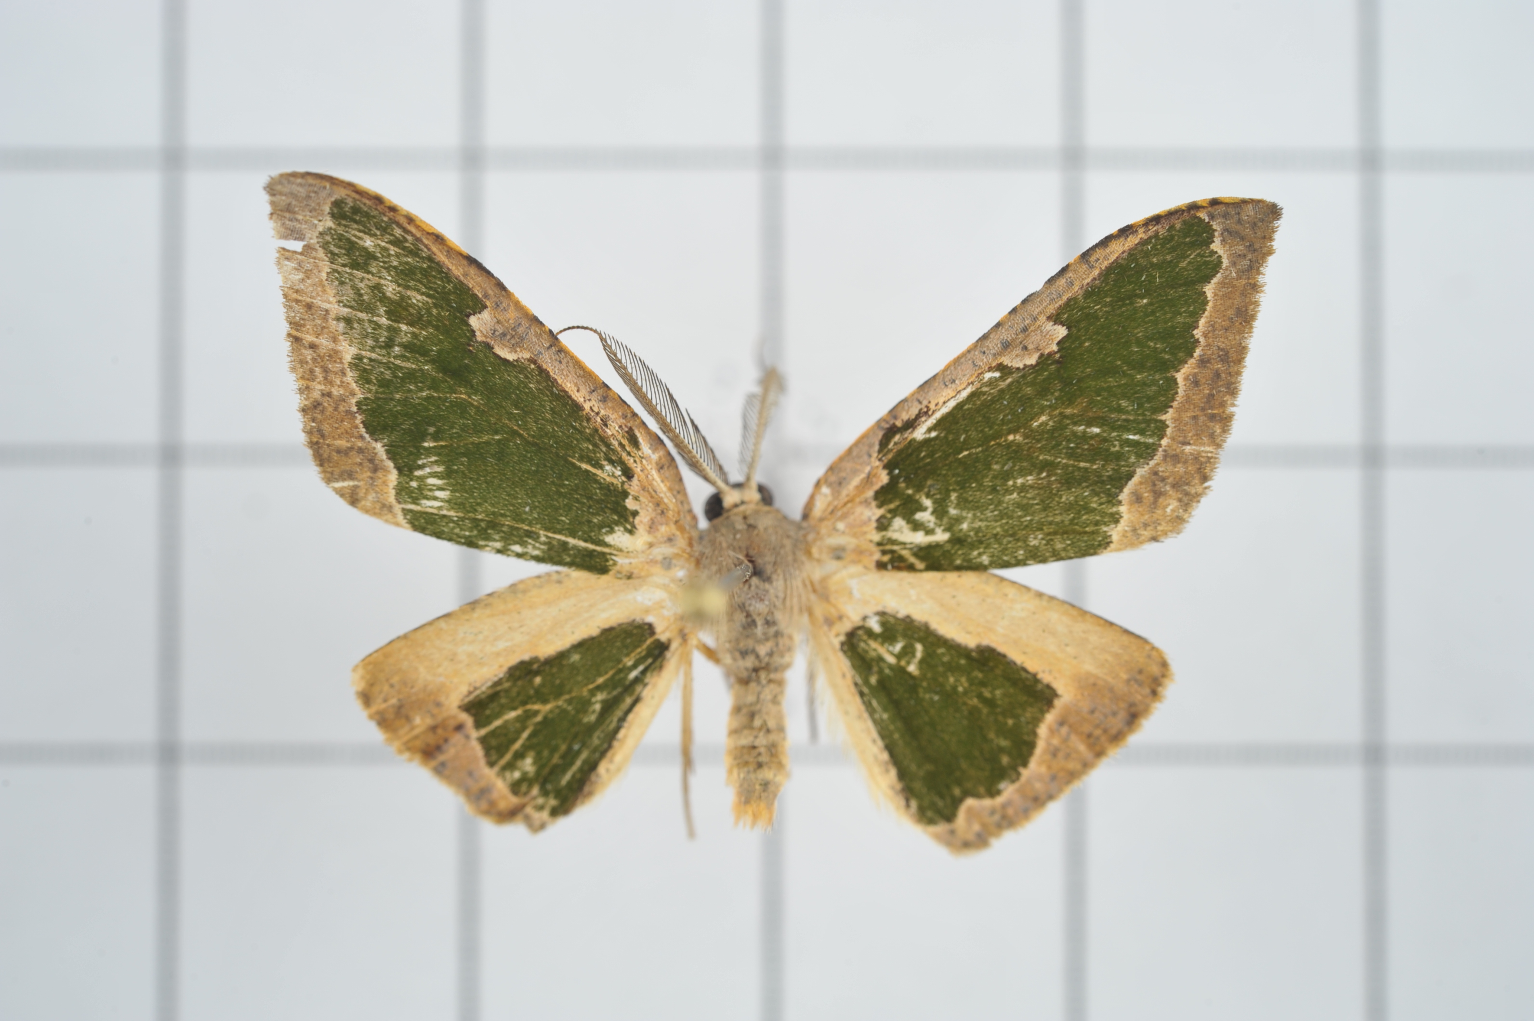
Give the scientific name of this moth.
Celenna festivaria formosensis
